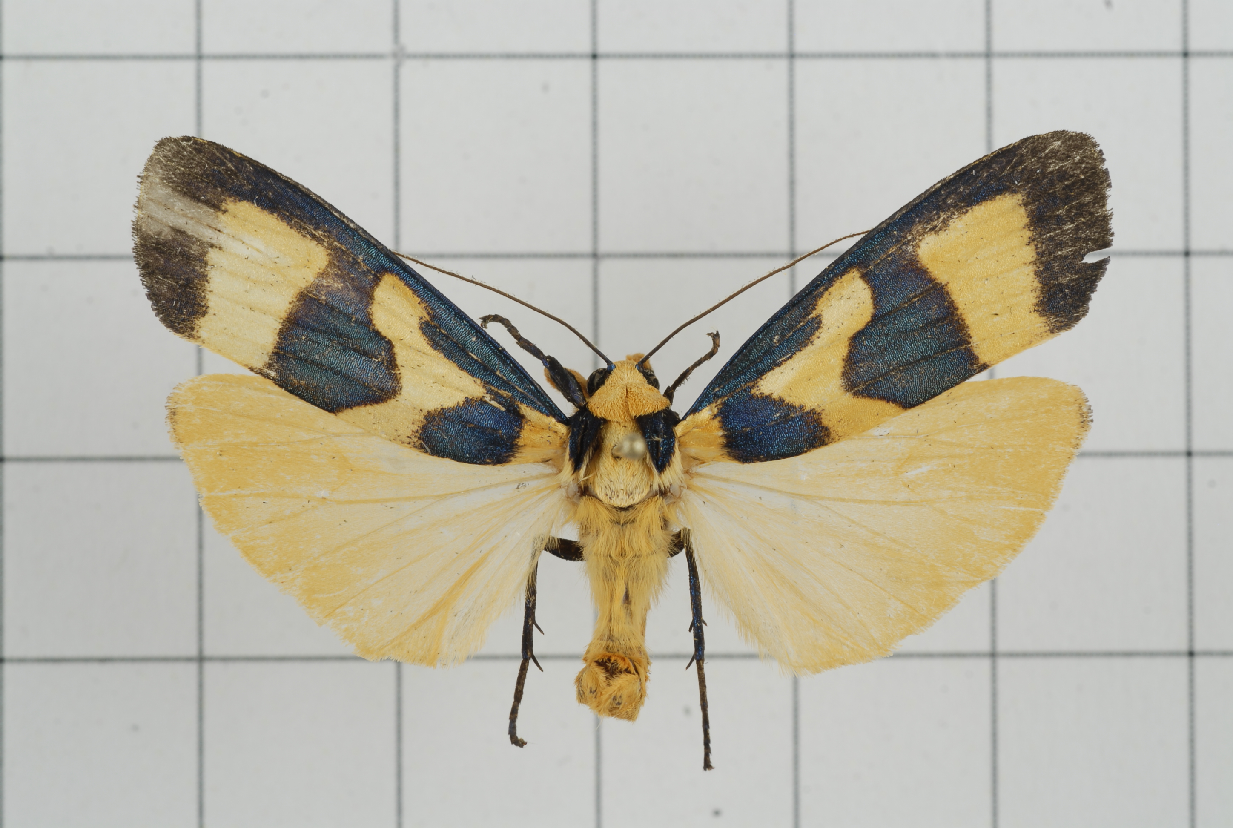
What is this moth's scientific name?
Chrysaeglia magnifica
